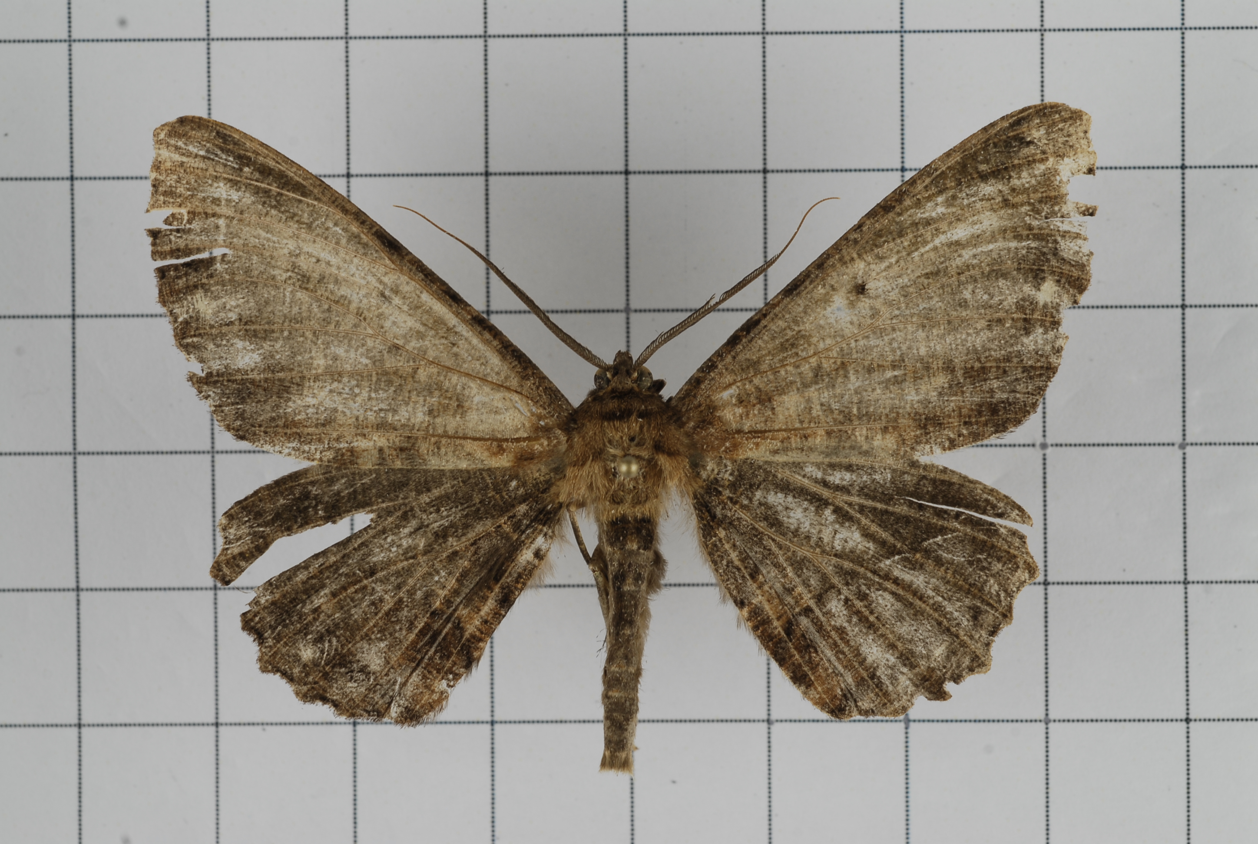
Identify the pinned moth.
Chorodna creataria
